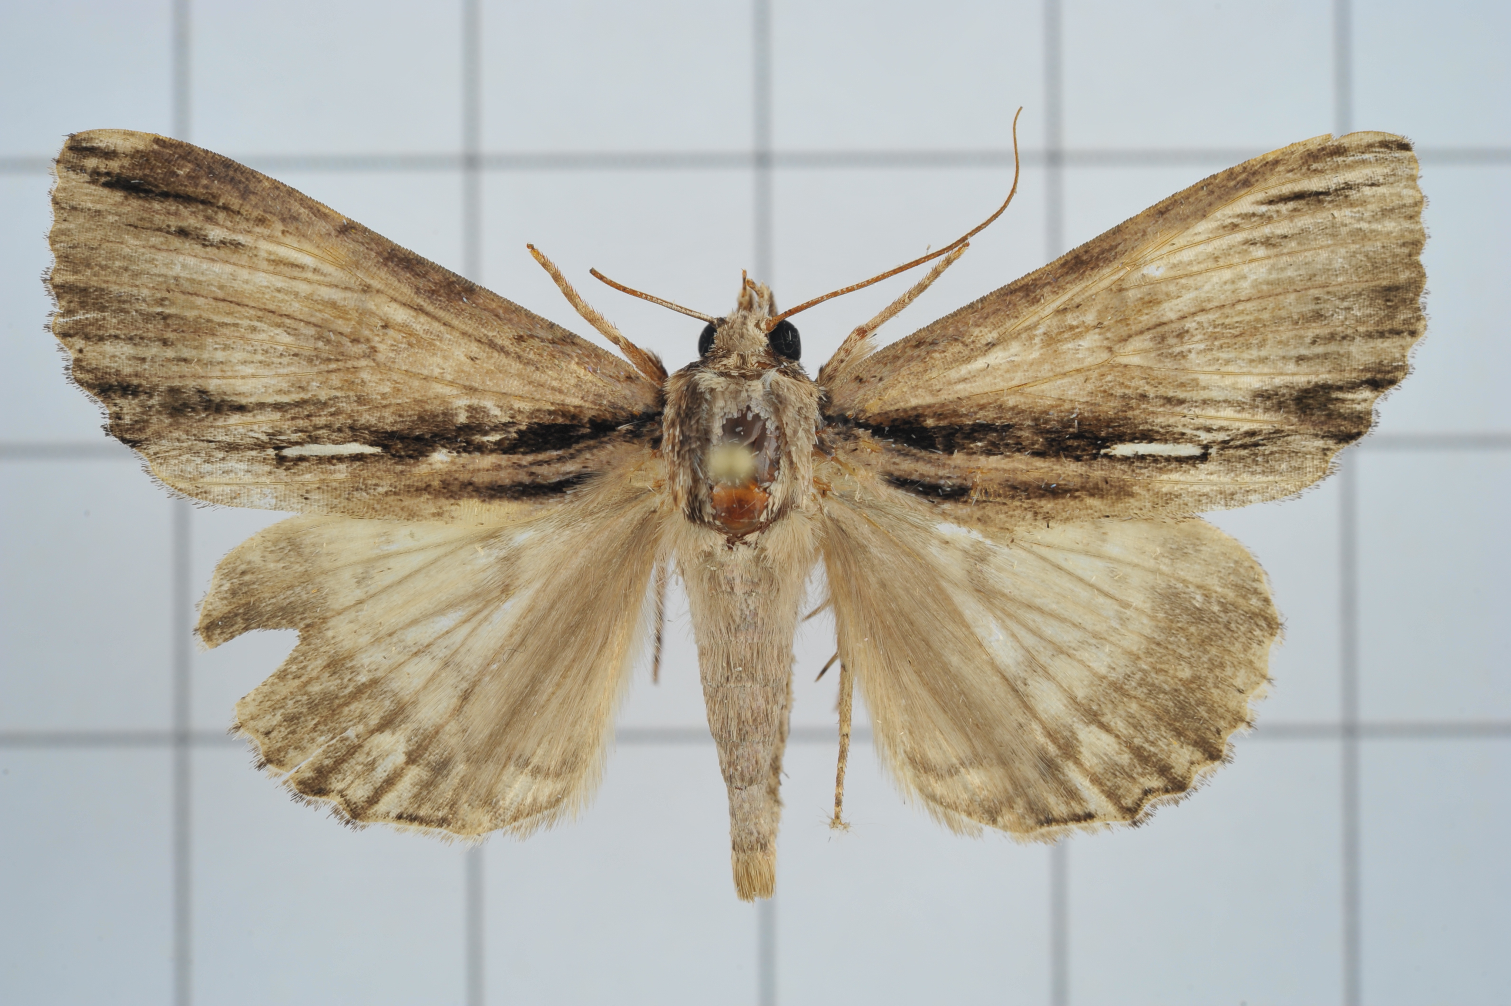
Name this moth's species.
Ercheia niveostrigata
